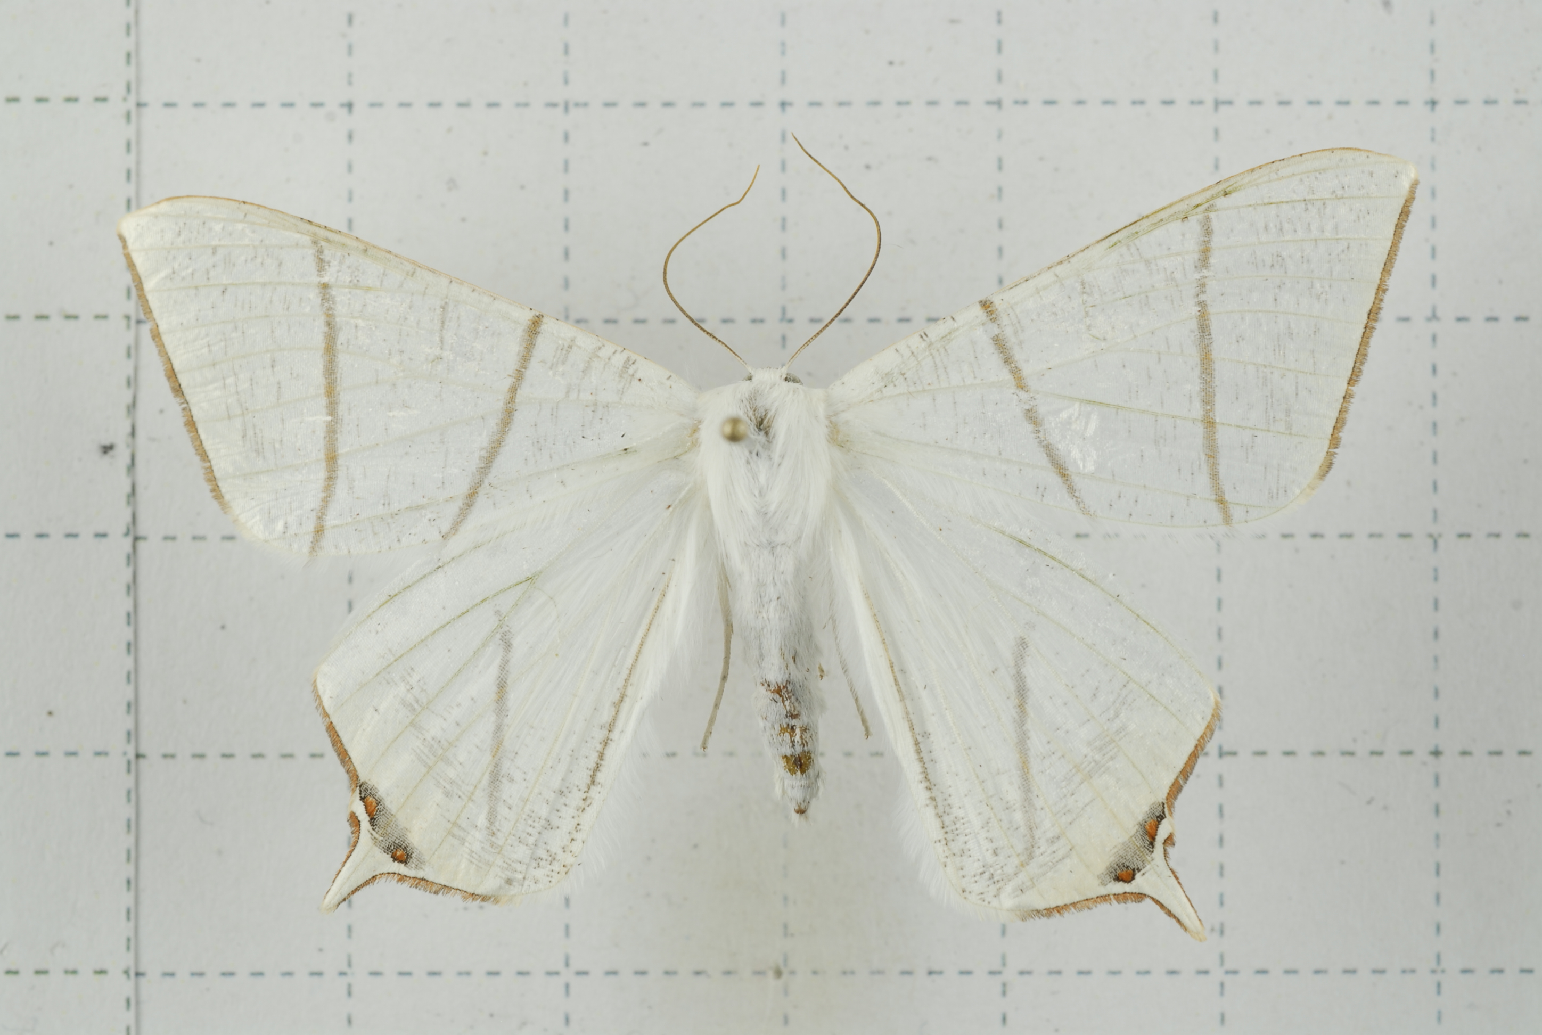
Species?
Ourapteryx changi
